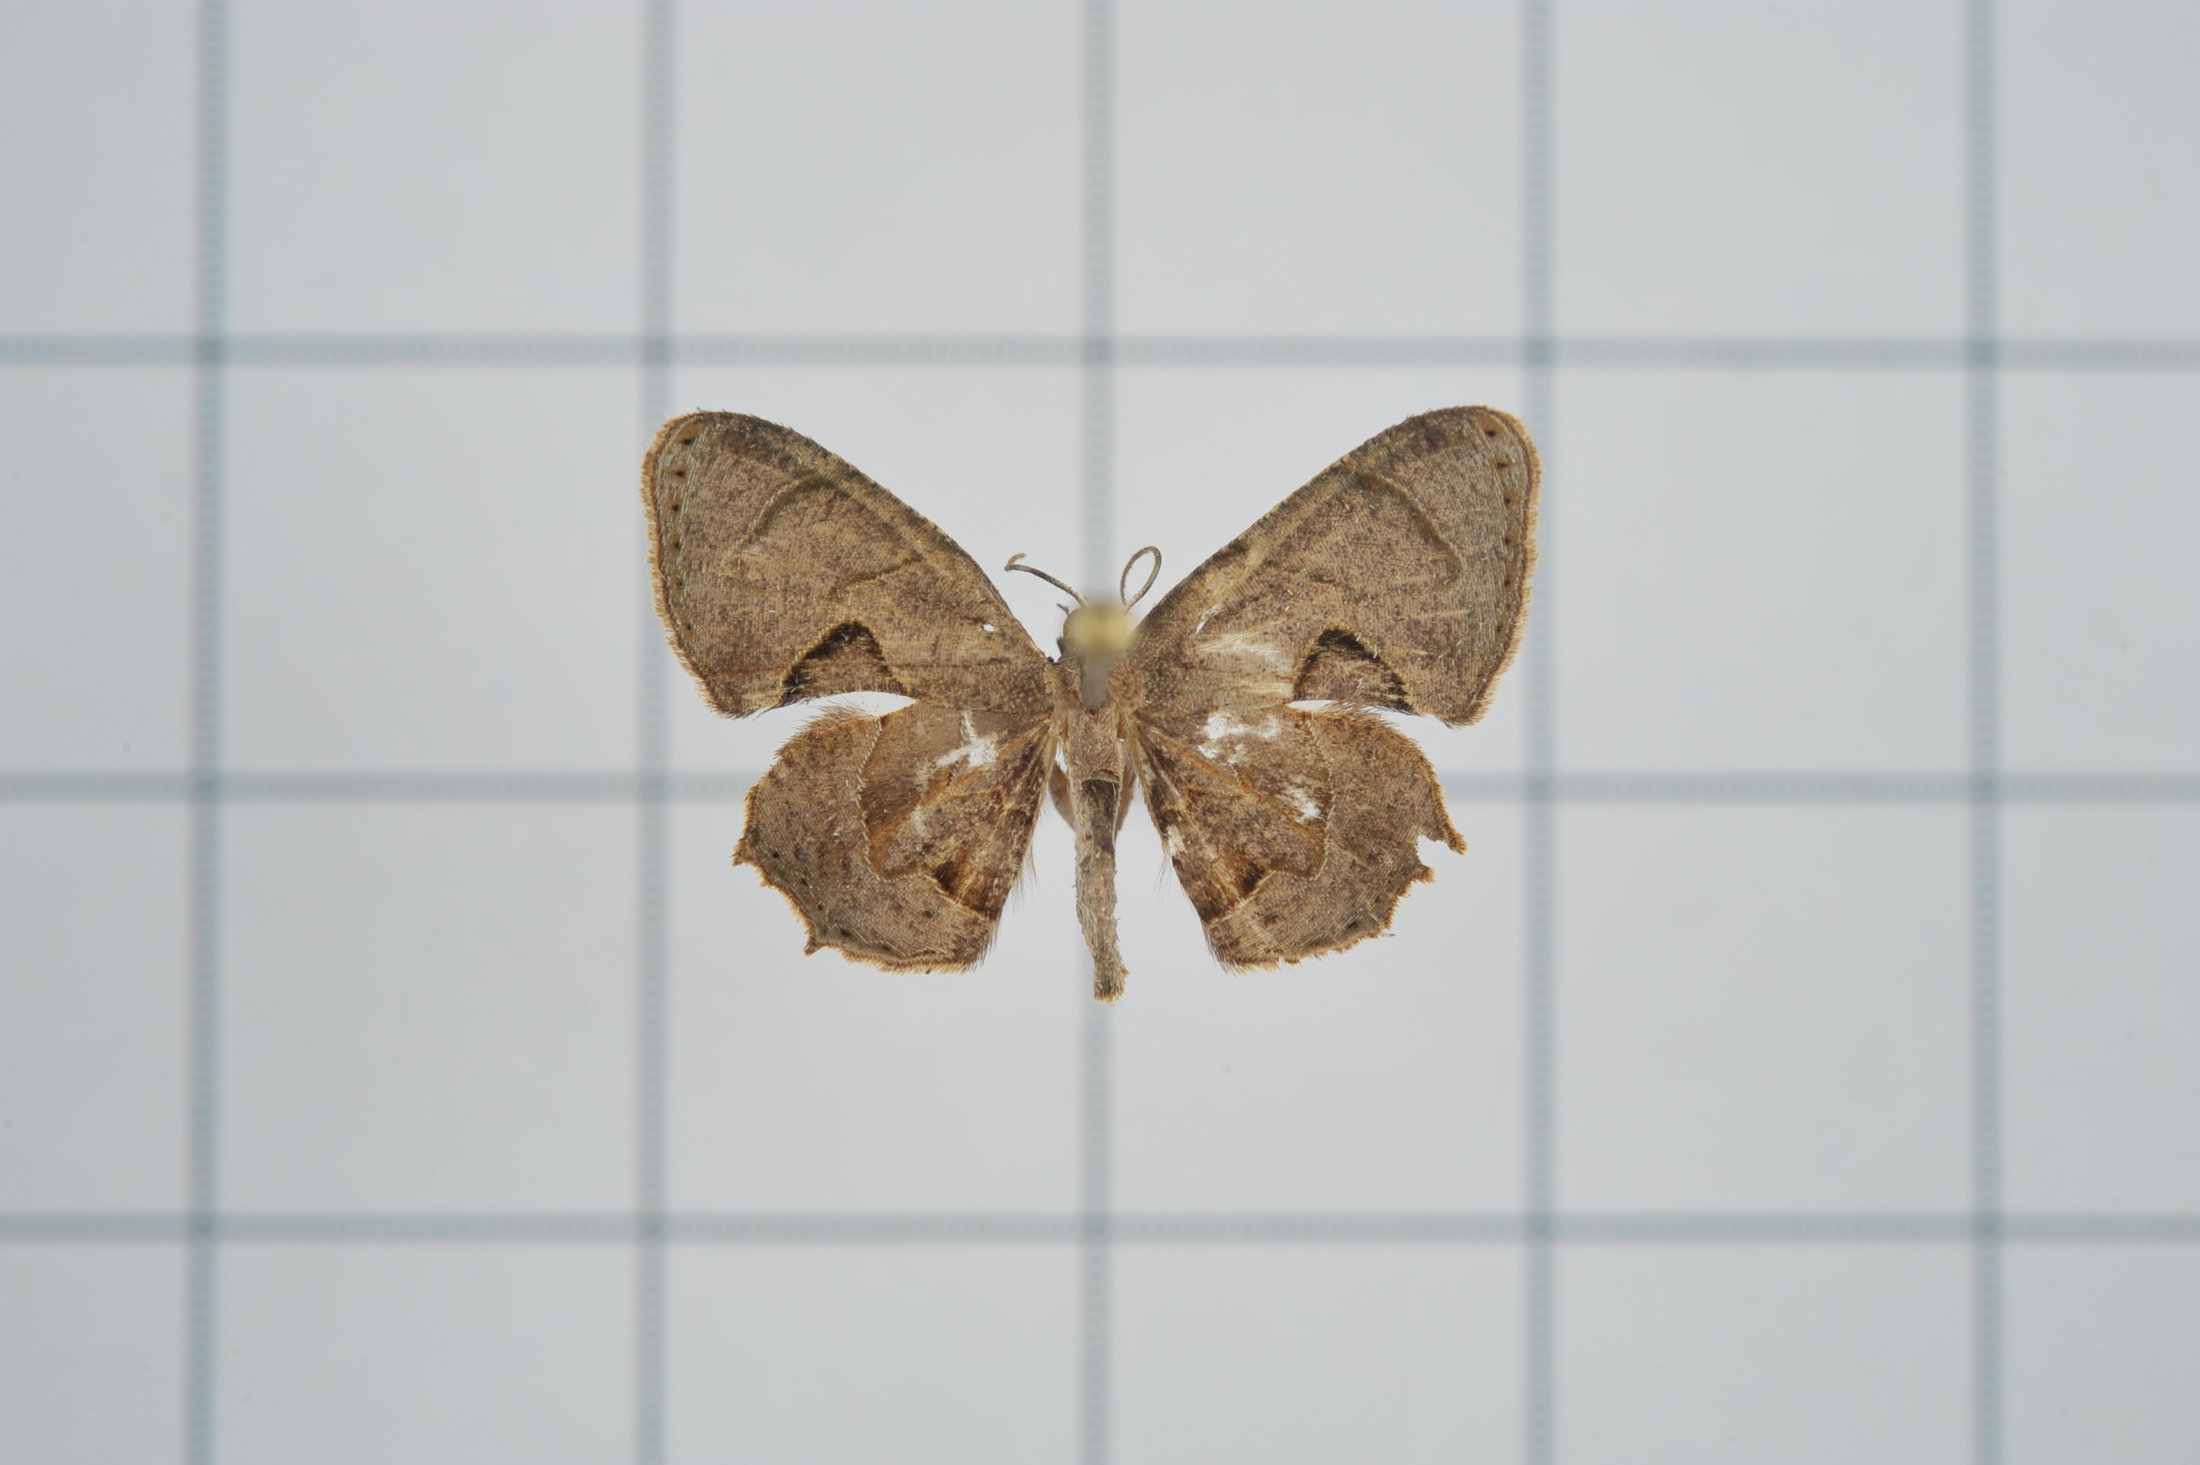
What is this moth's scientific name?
Phazaca kosemponicola
